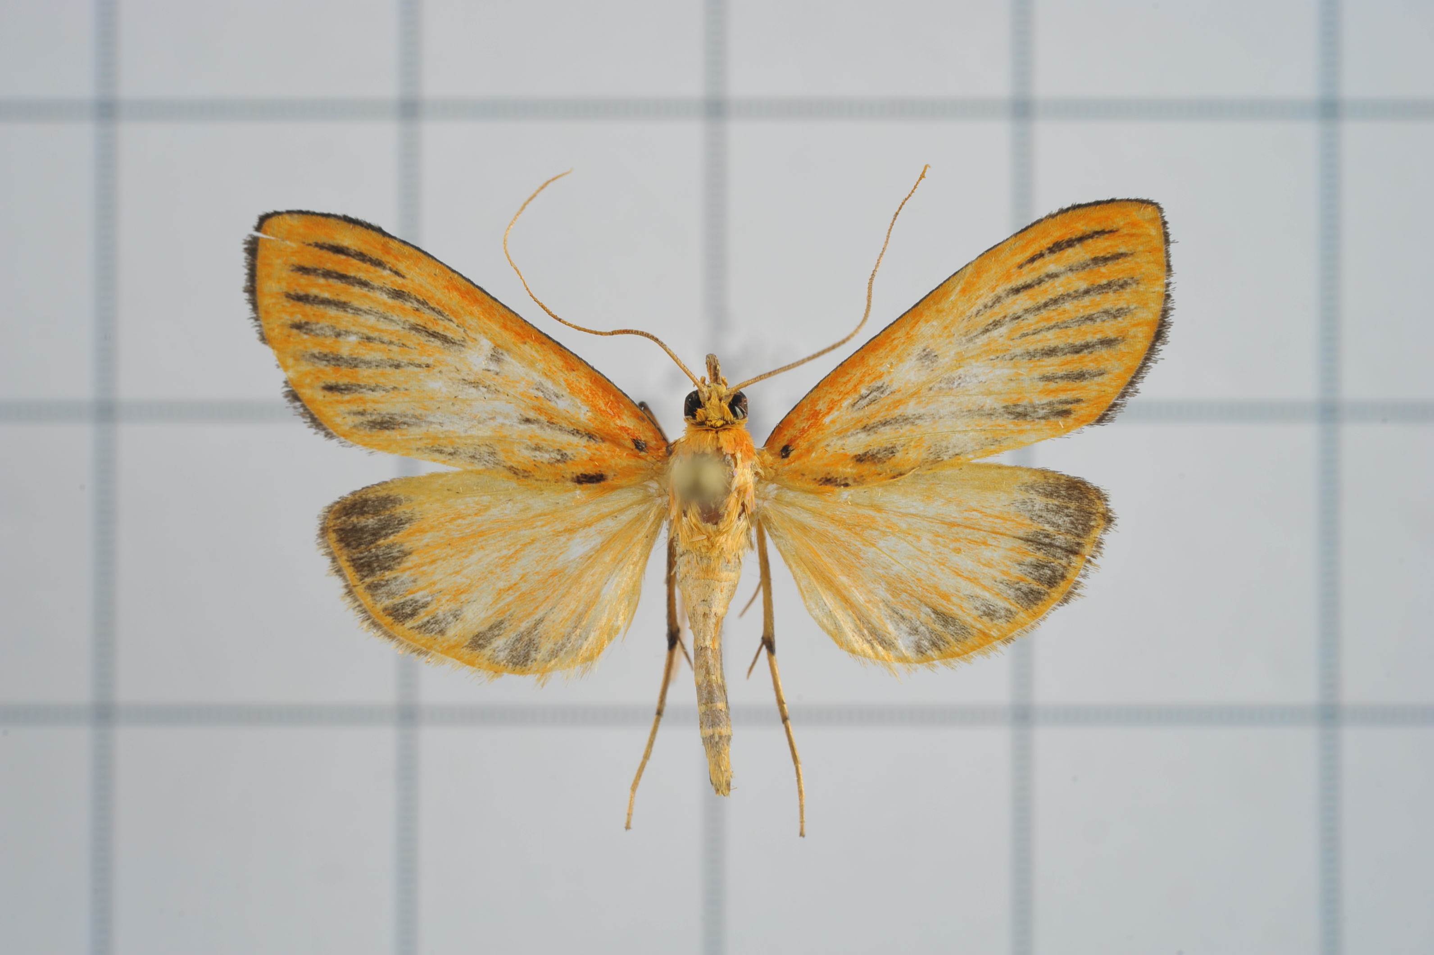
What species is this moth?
Tyspanodes striata
